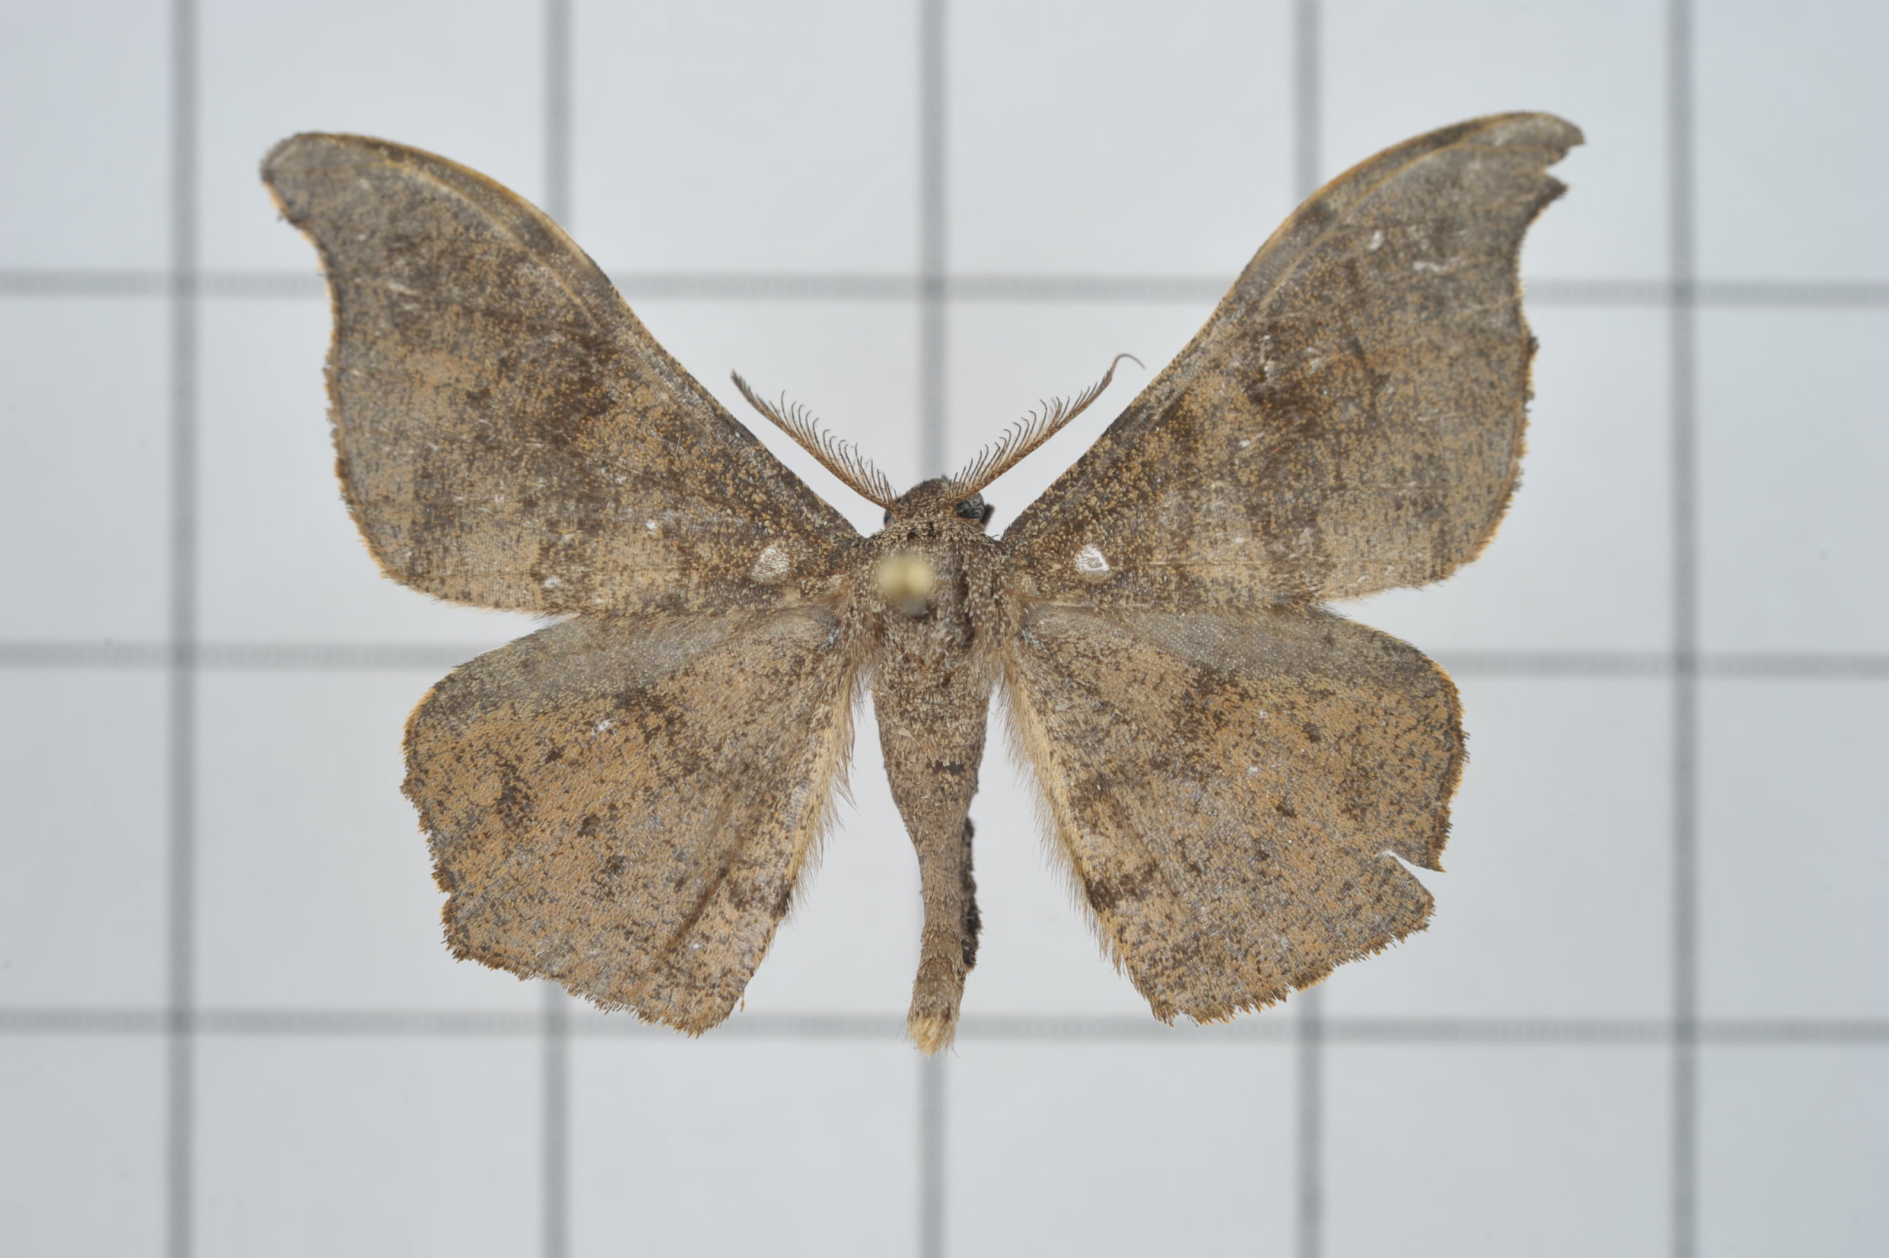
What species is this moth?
Hyposidra talaca talaca
